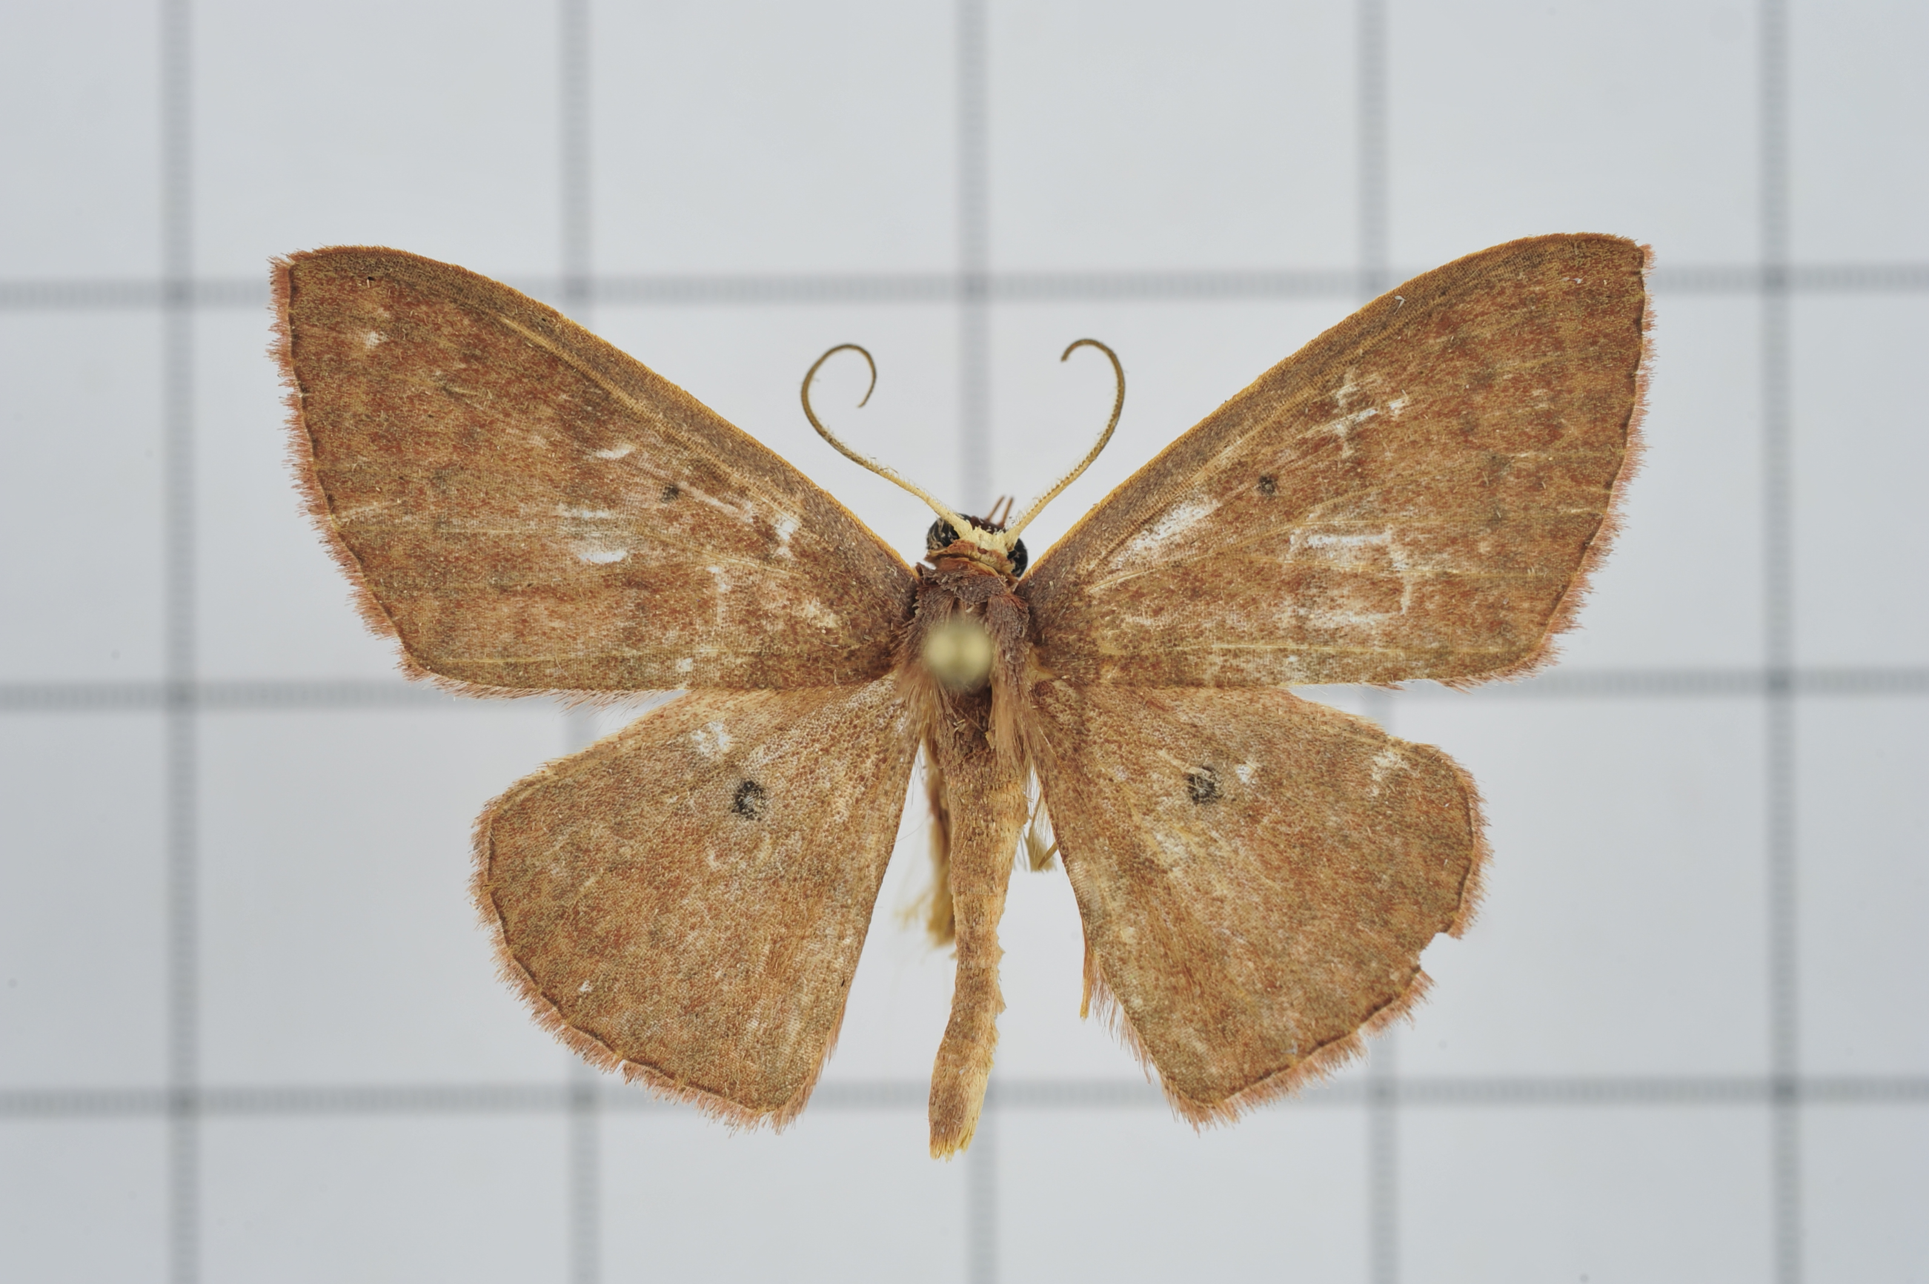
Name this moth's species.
Organopoda carnearia carnearia
